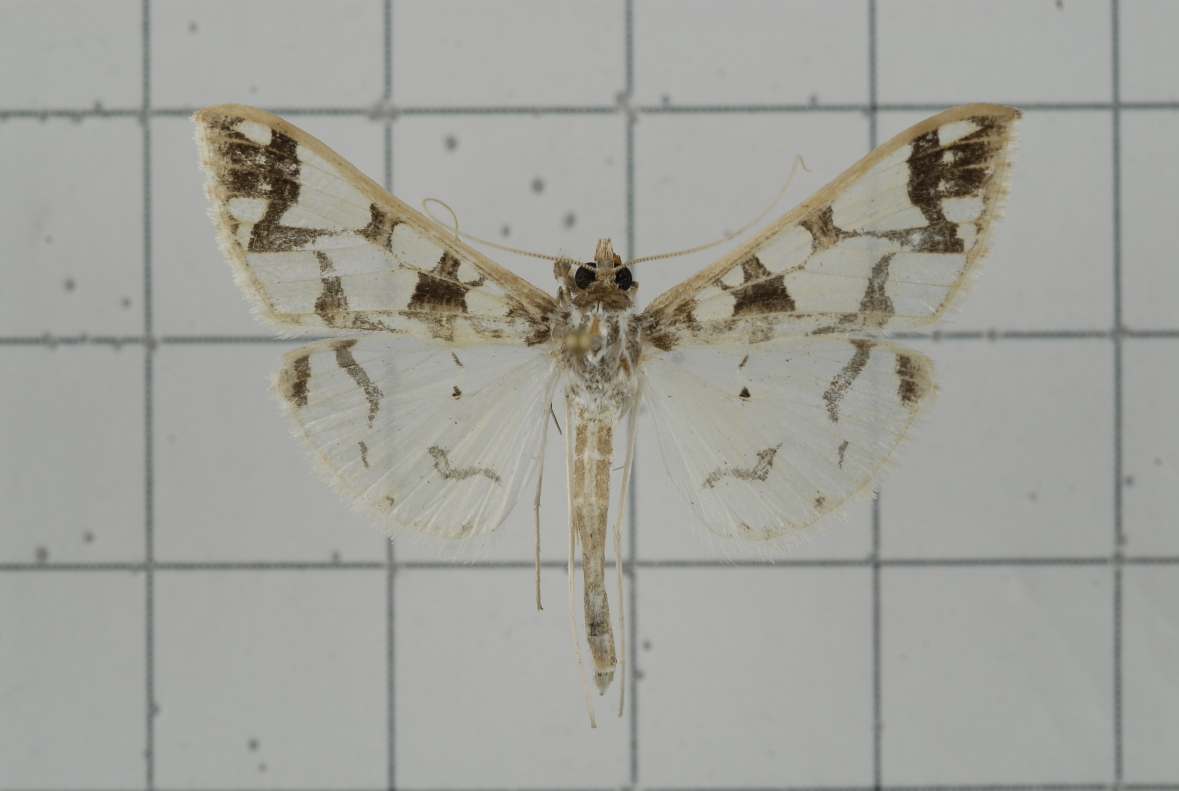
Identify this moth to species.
Polythlipta divaricata
